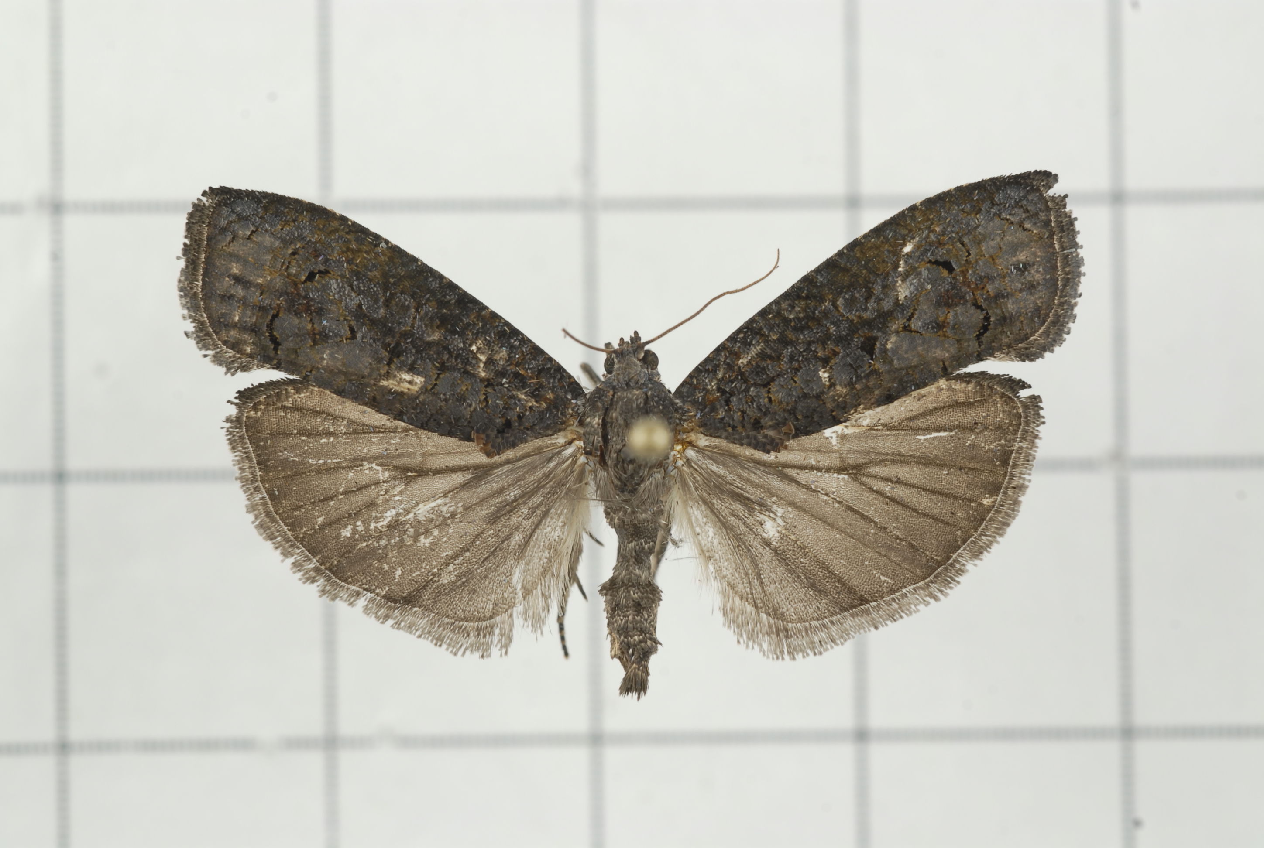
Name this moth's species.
Arcesis threnodes
